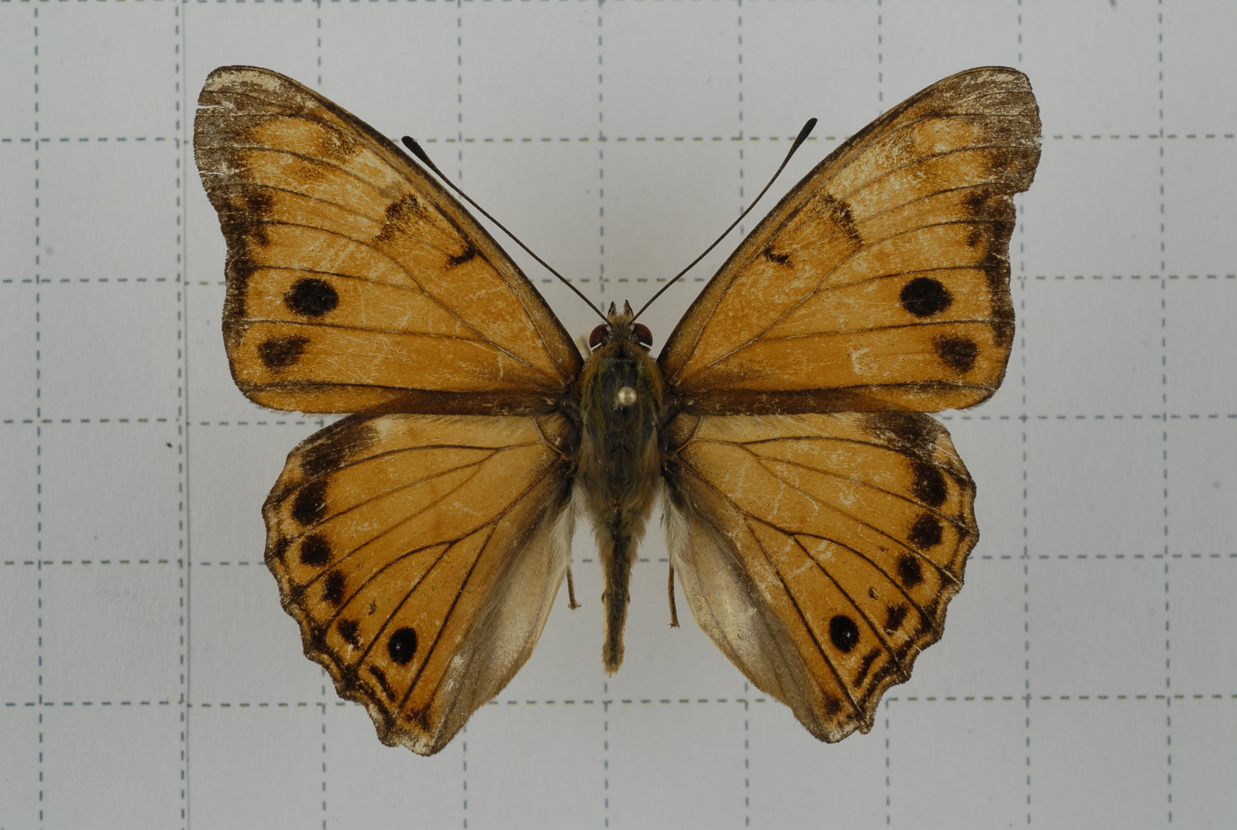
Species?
Chitoria chrysolora
